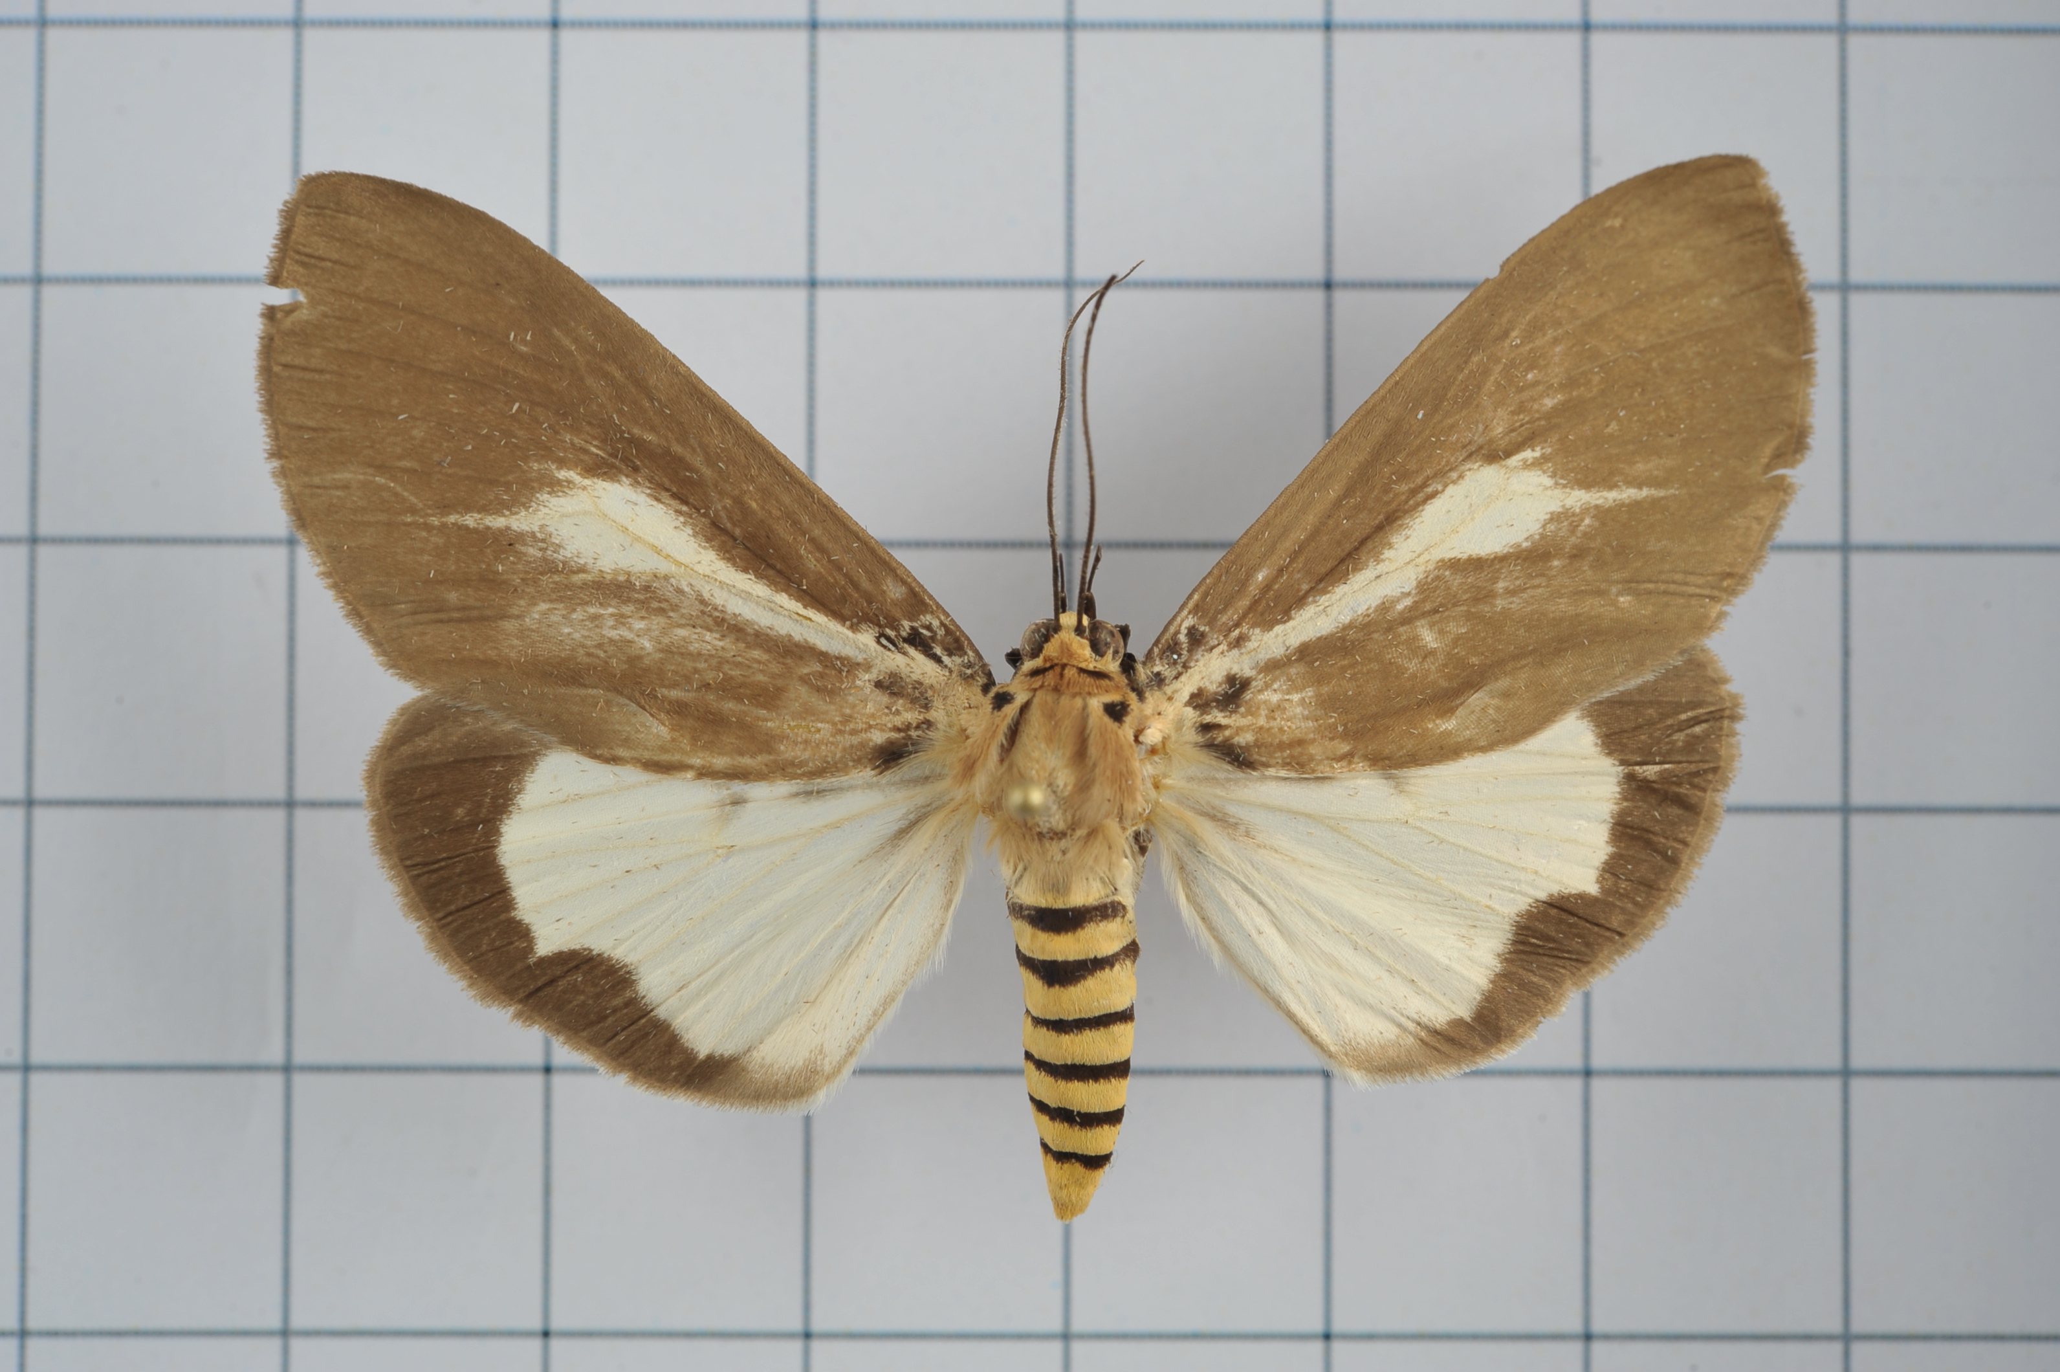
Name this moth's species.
Asota heliconia zebrina
